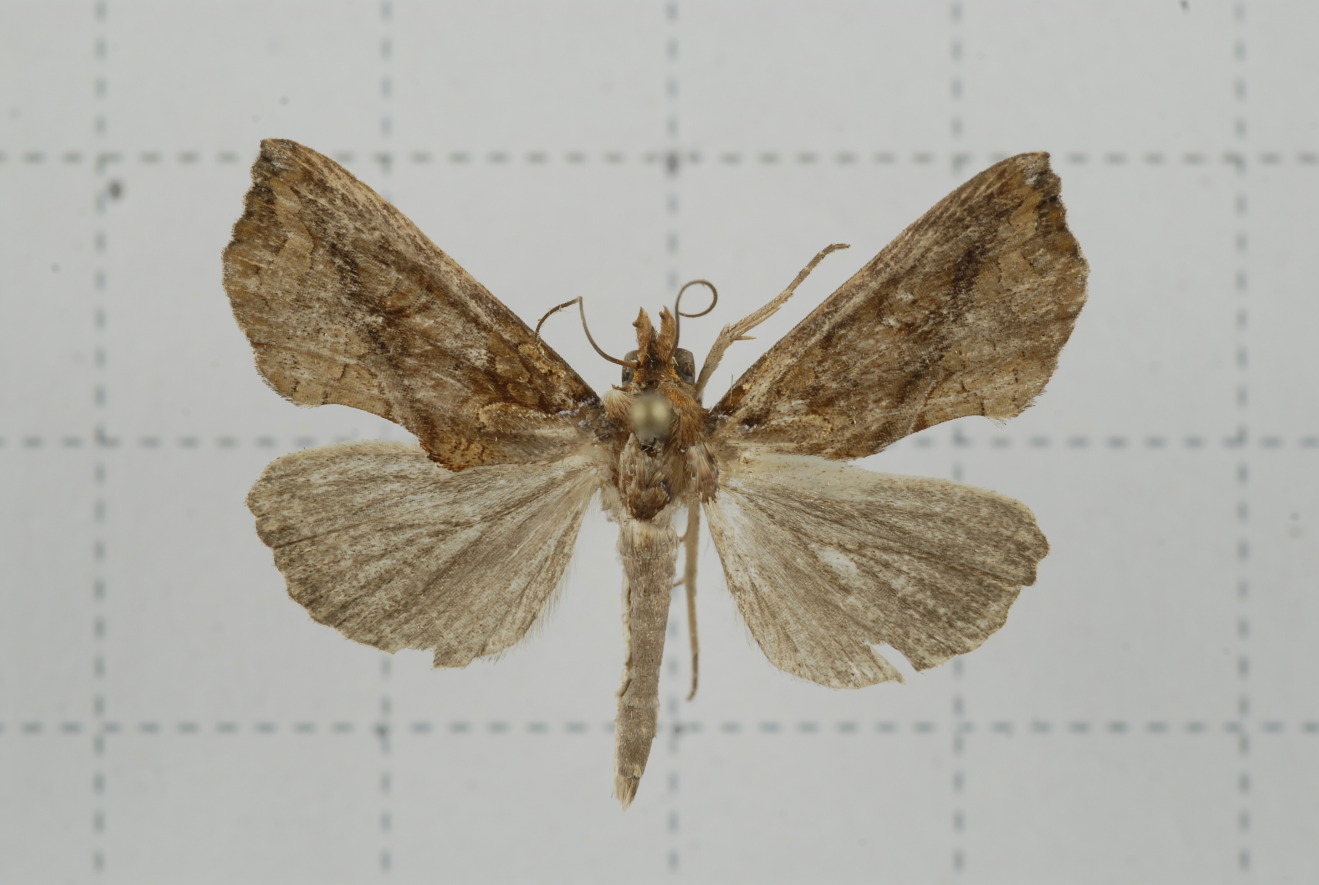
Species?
Plusiodonta coelonota
